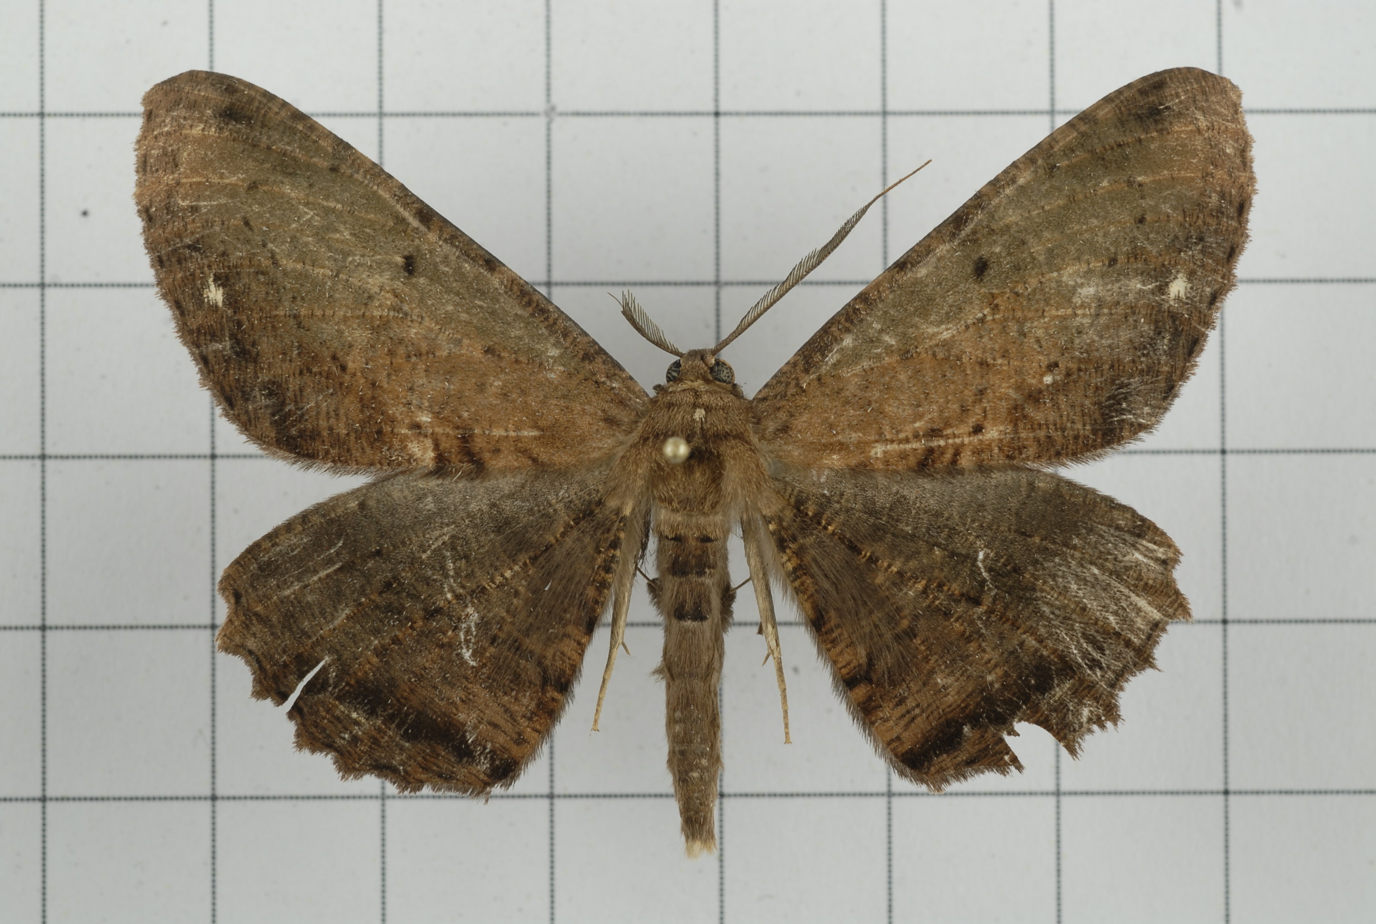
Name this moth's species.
Chorodna creataria
